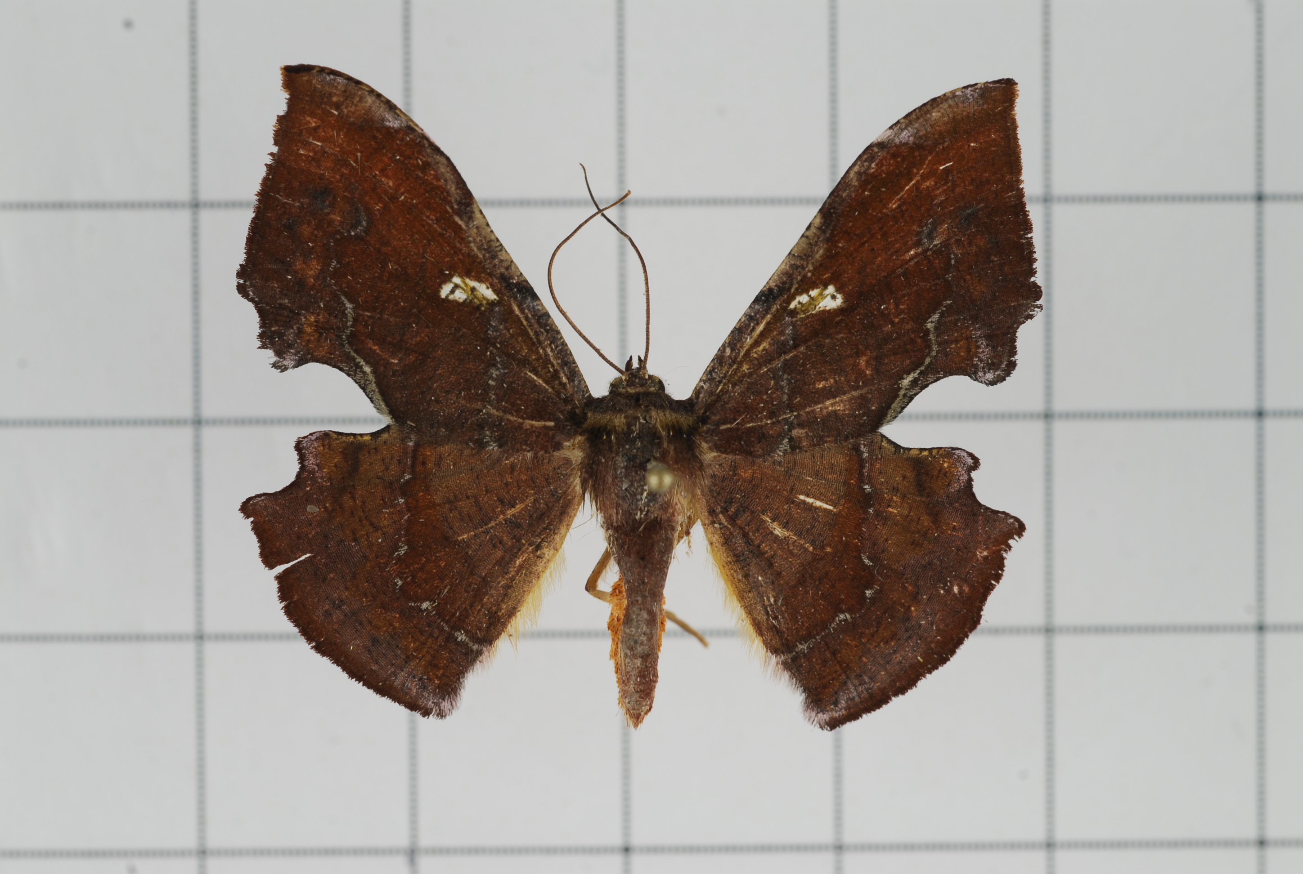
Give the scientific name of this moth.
Fascellina chromataria
